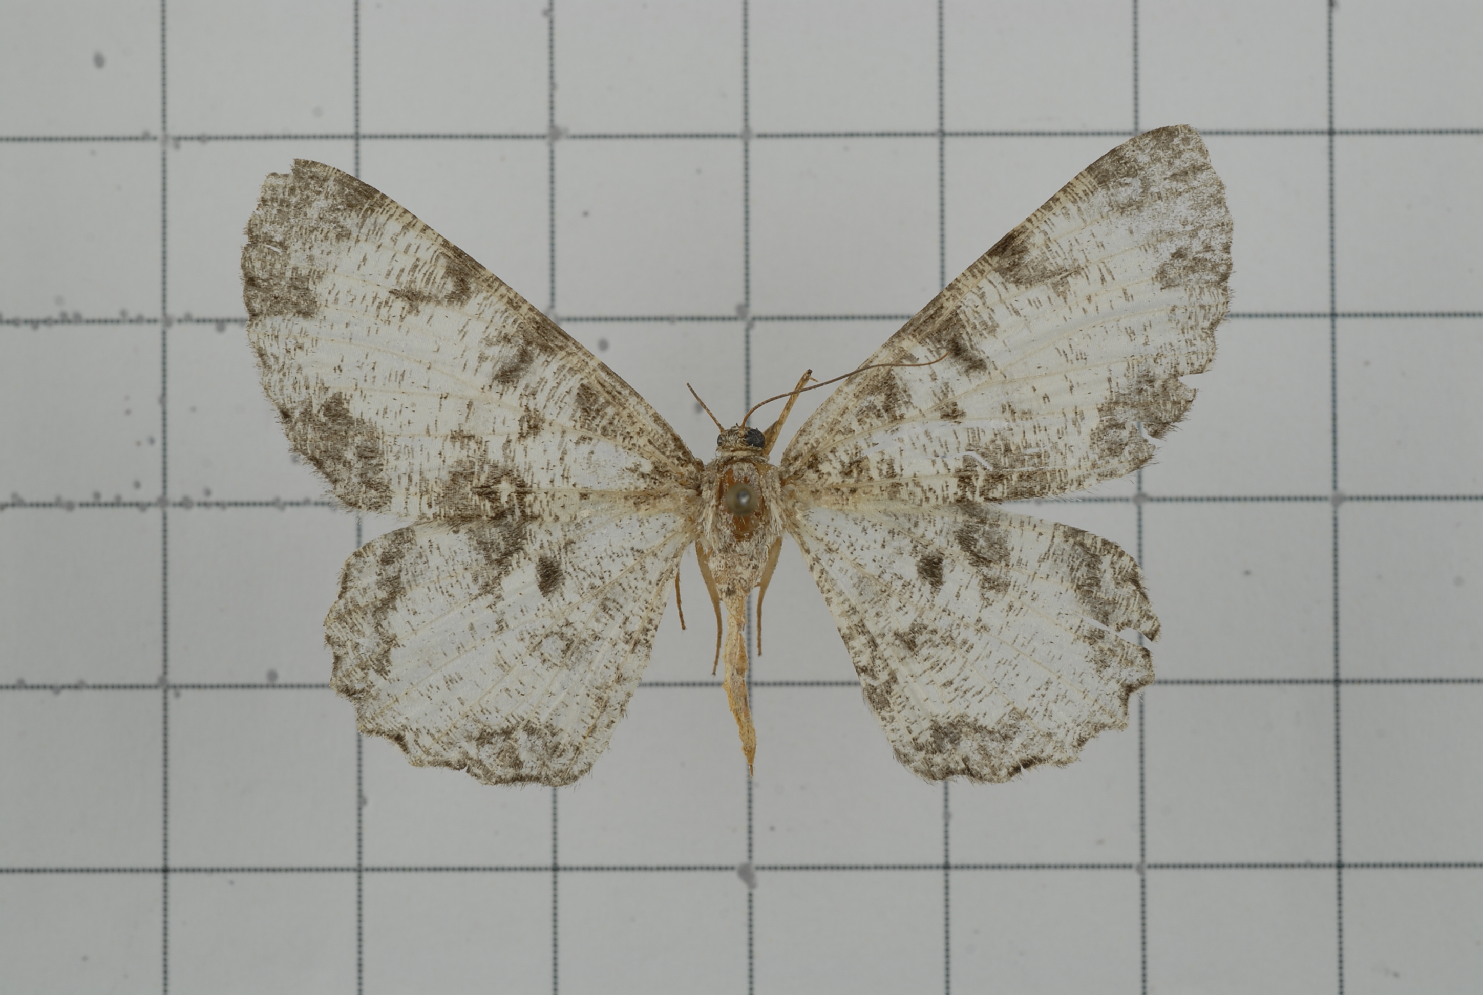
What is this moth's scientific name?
Hypomecis percnioides
